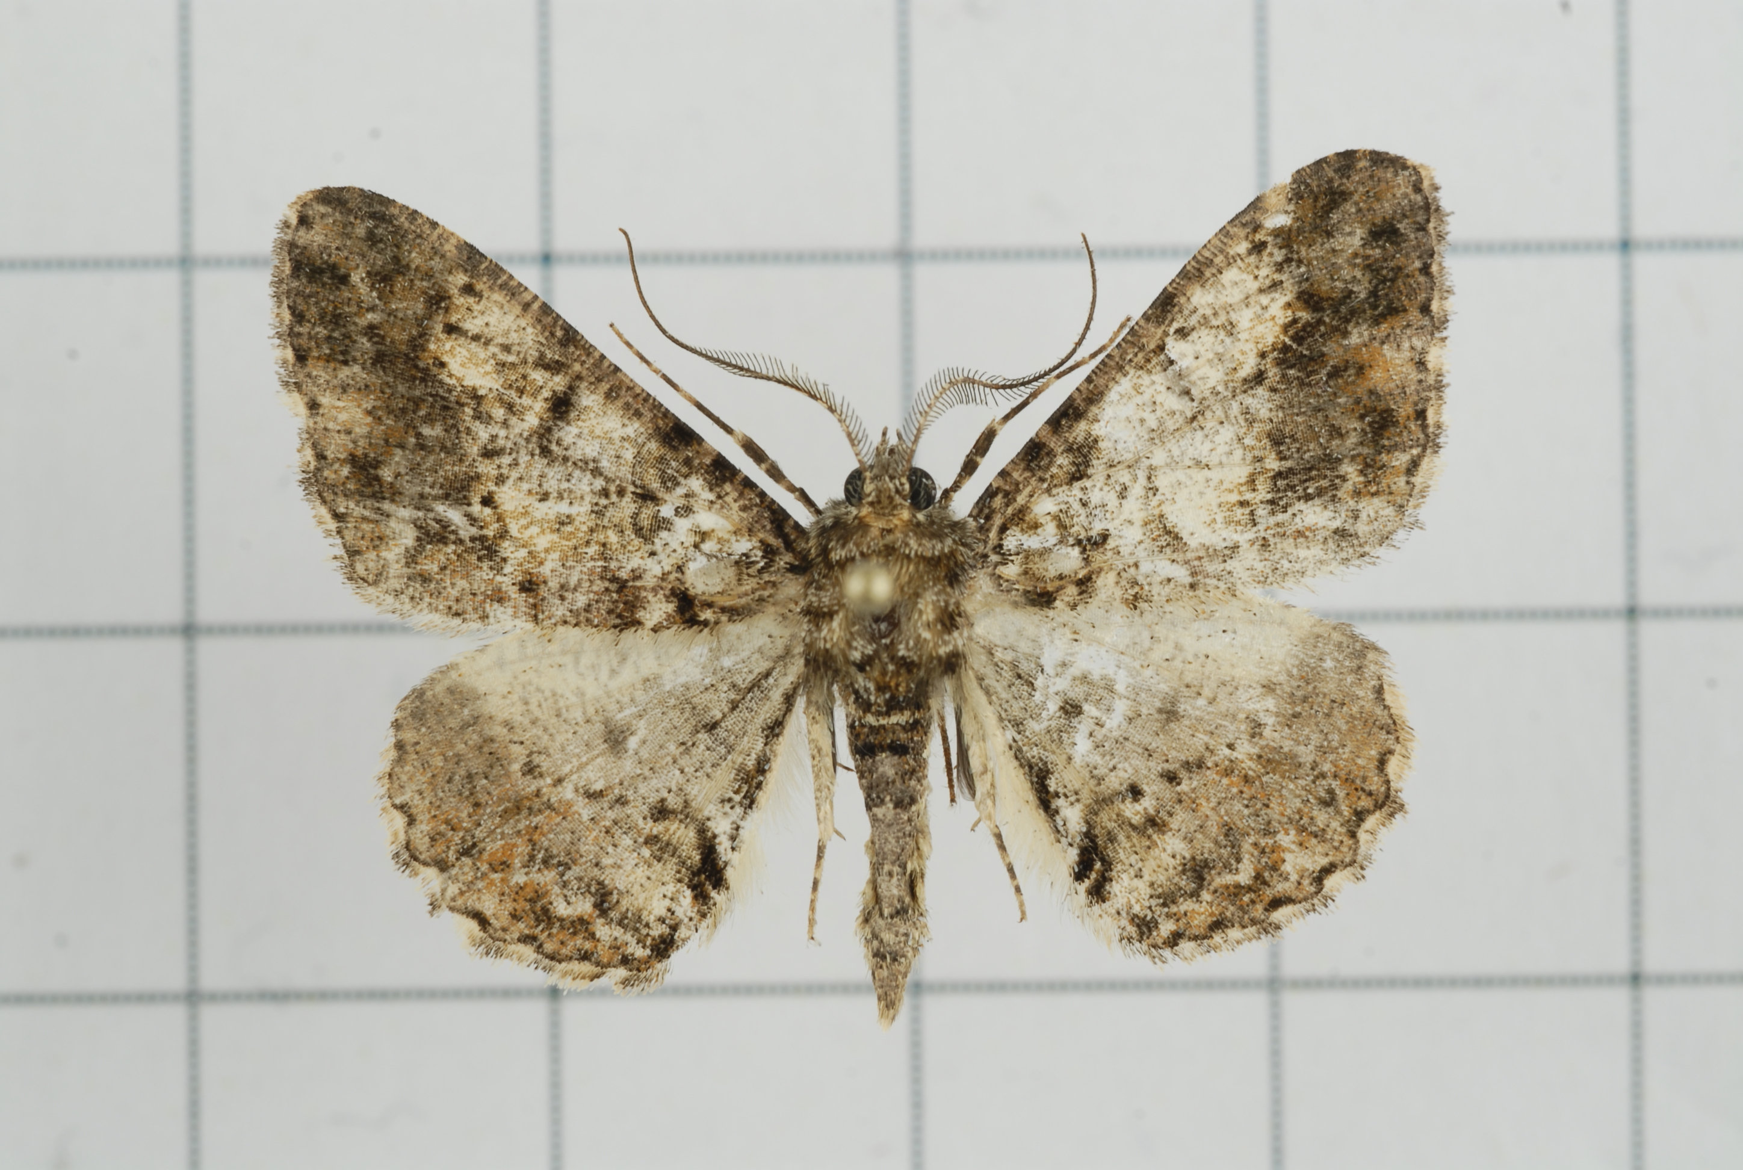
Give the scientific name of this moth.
Alcis taiwanovariegata
